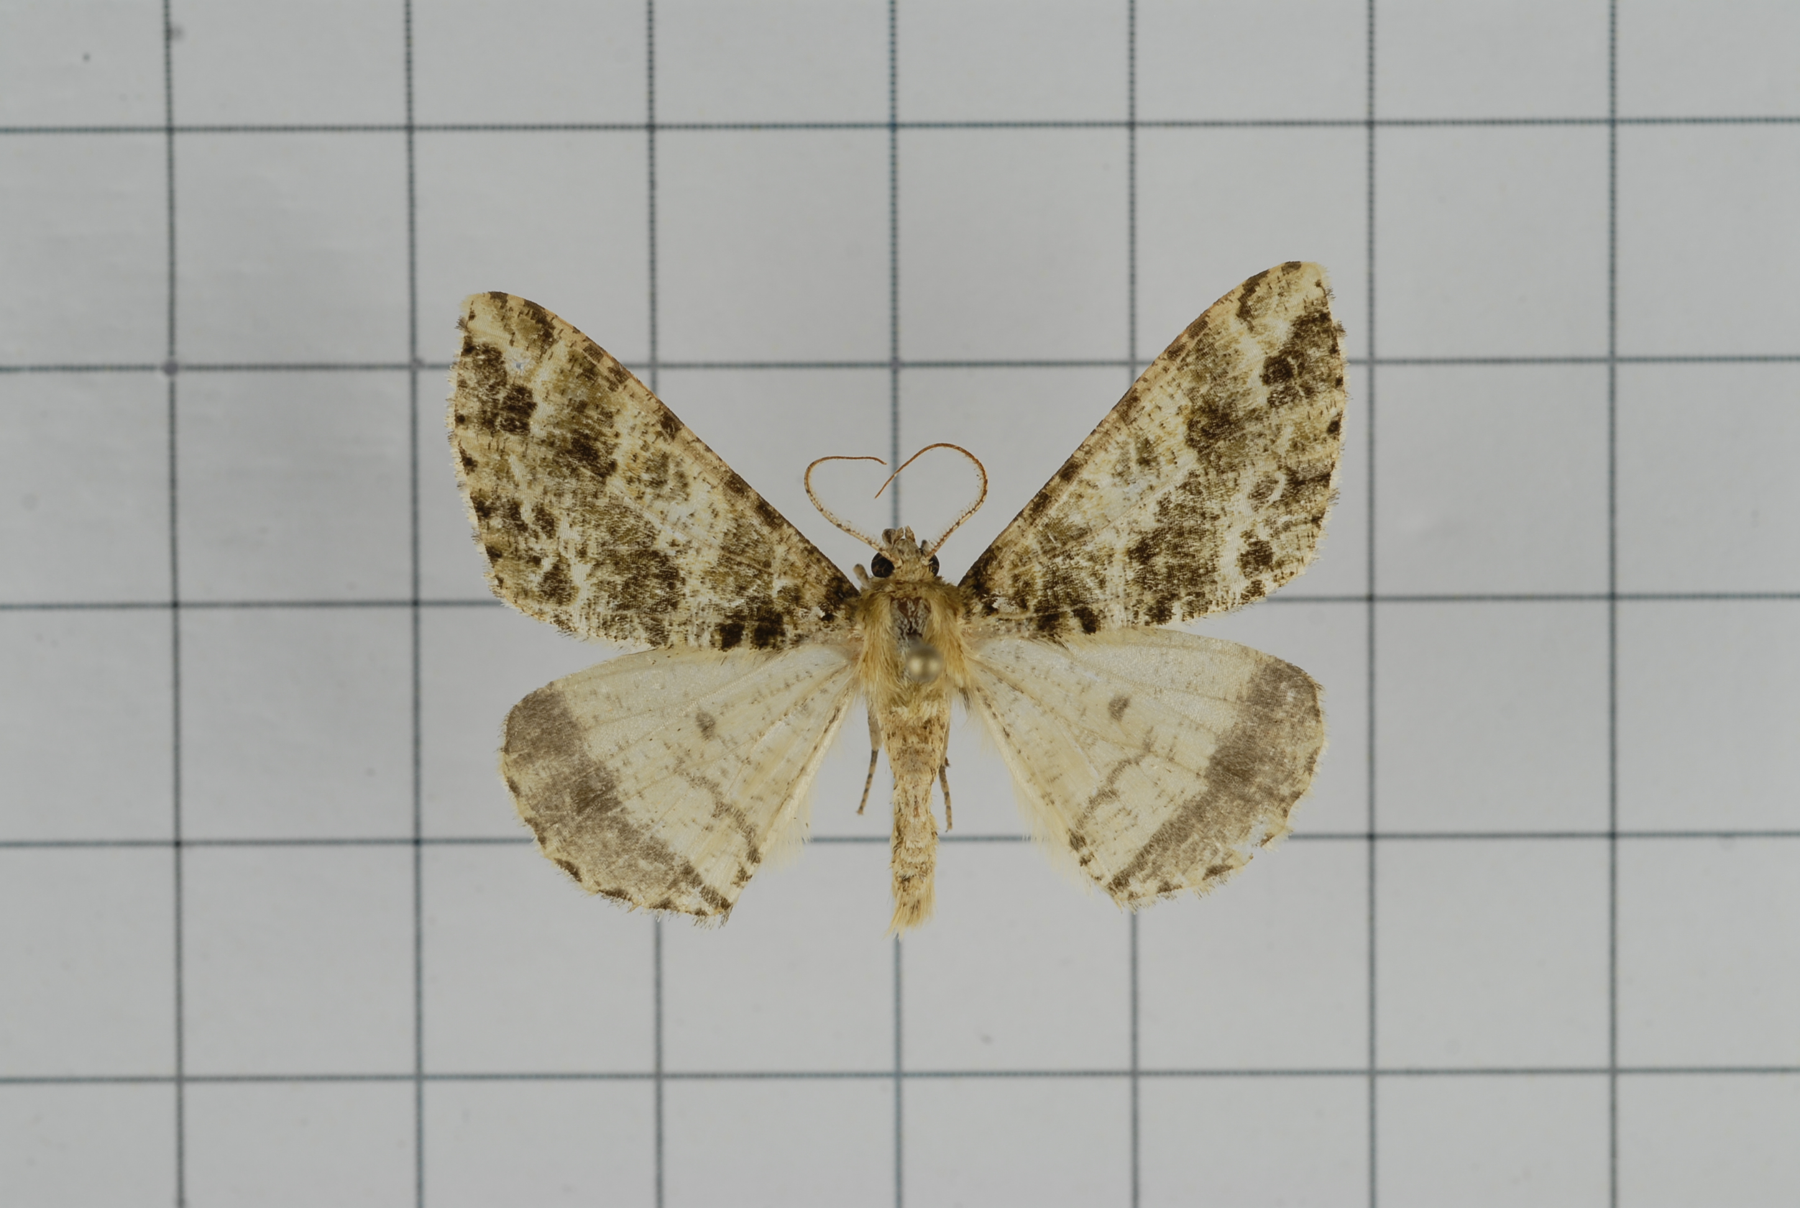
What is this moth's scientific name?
Arichanna marginata
